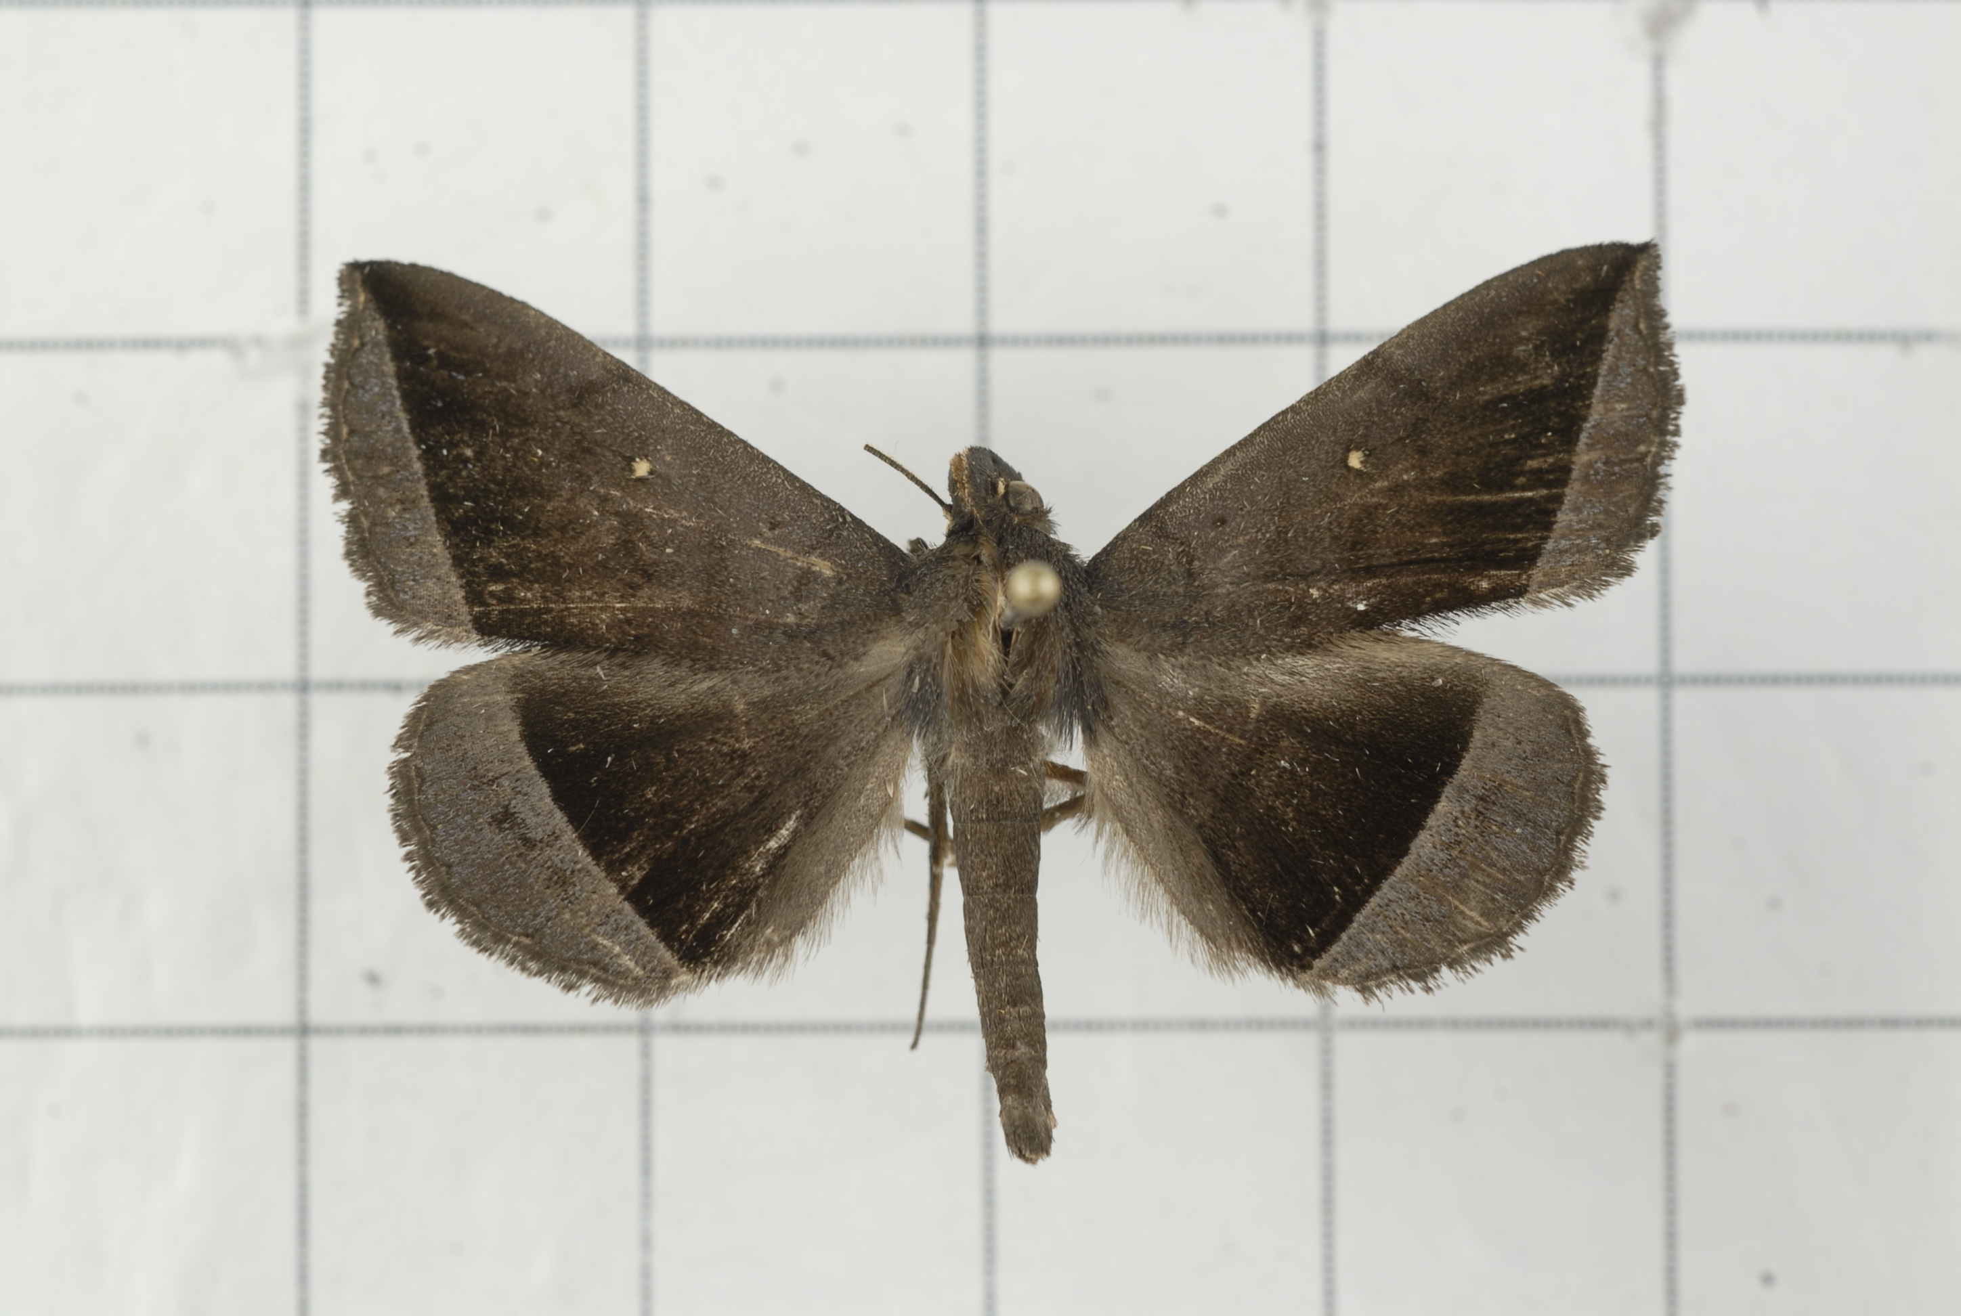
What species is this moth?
Hadennia hisbonalis
